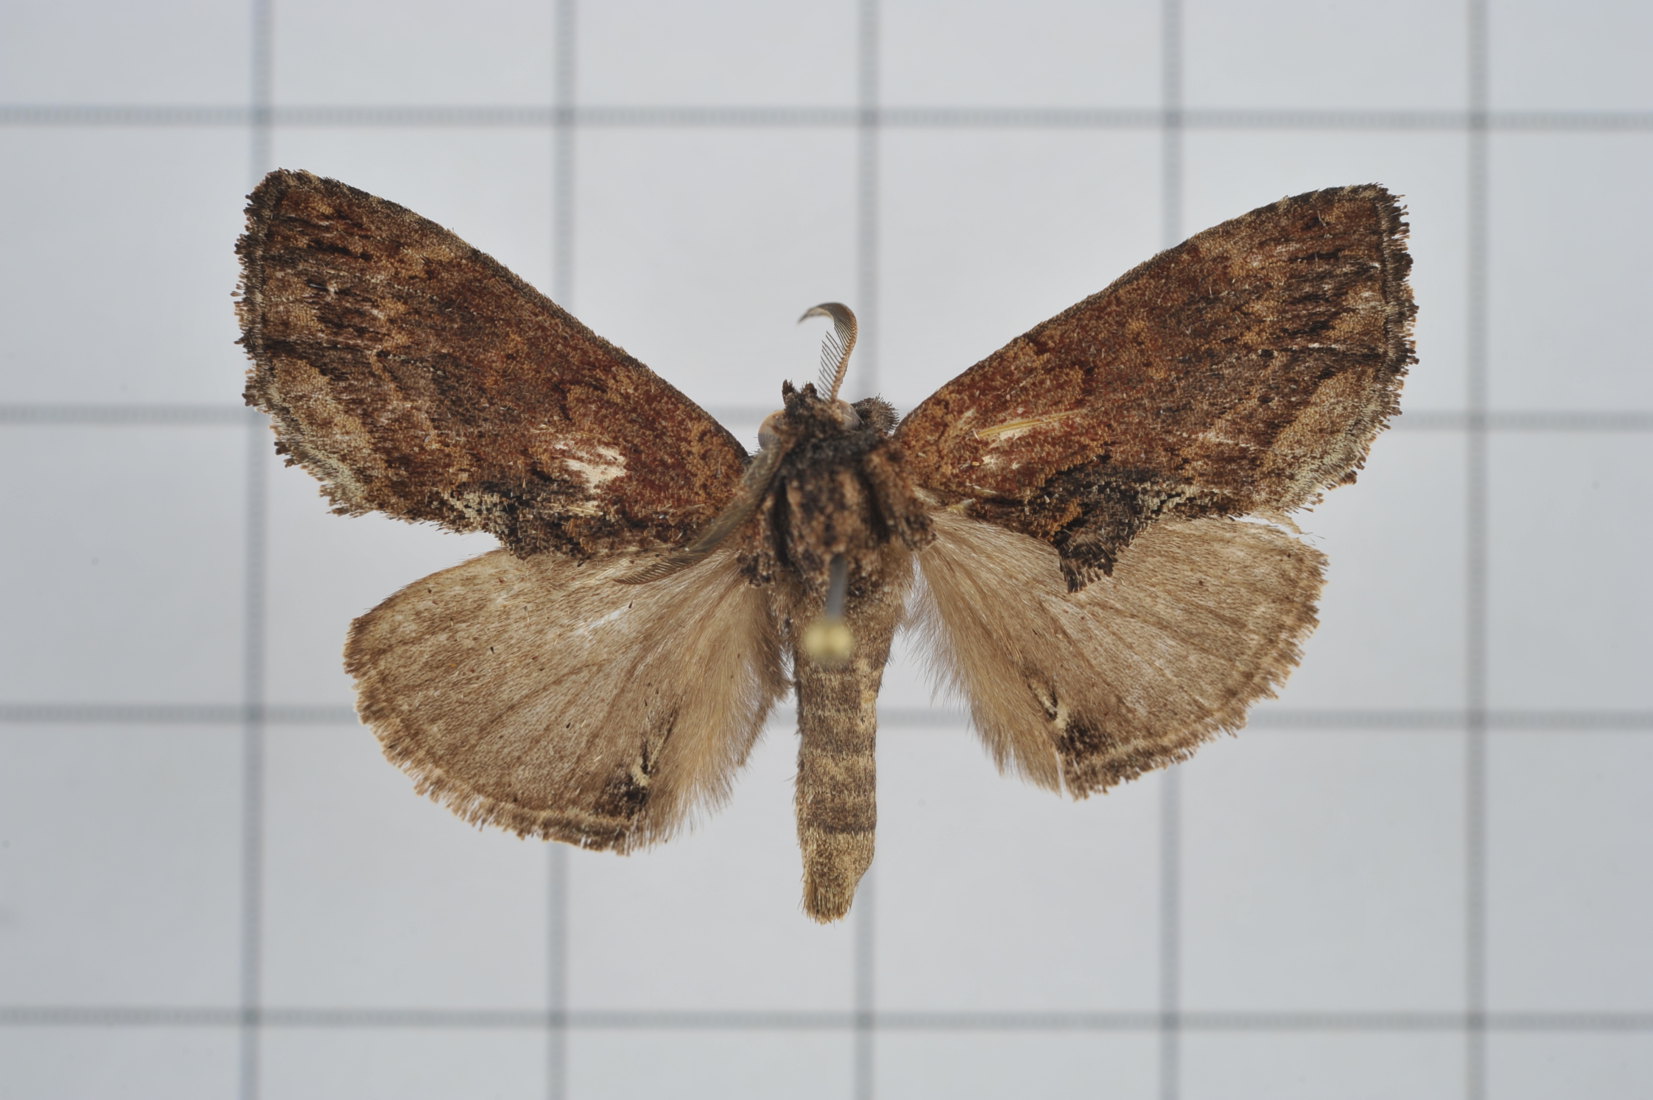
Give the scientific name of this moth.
Lophontosia fusca
